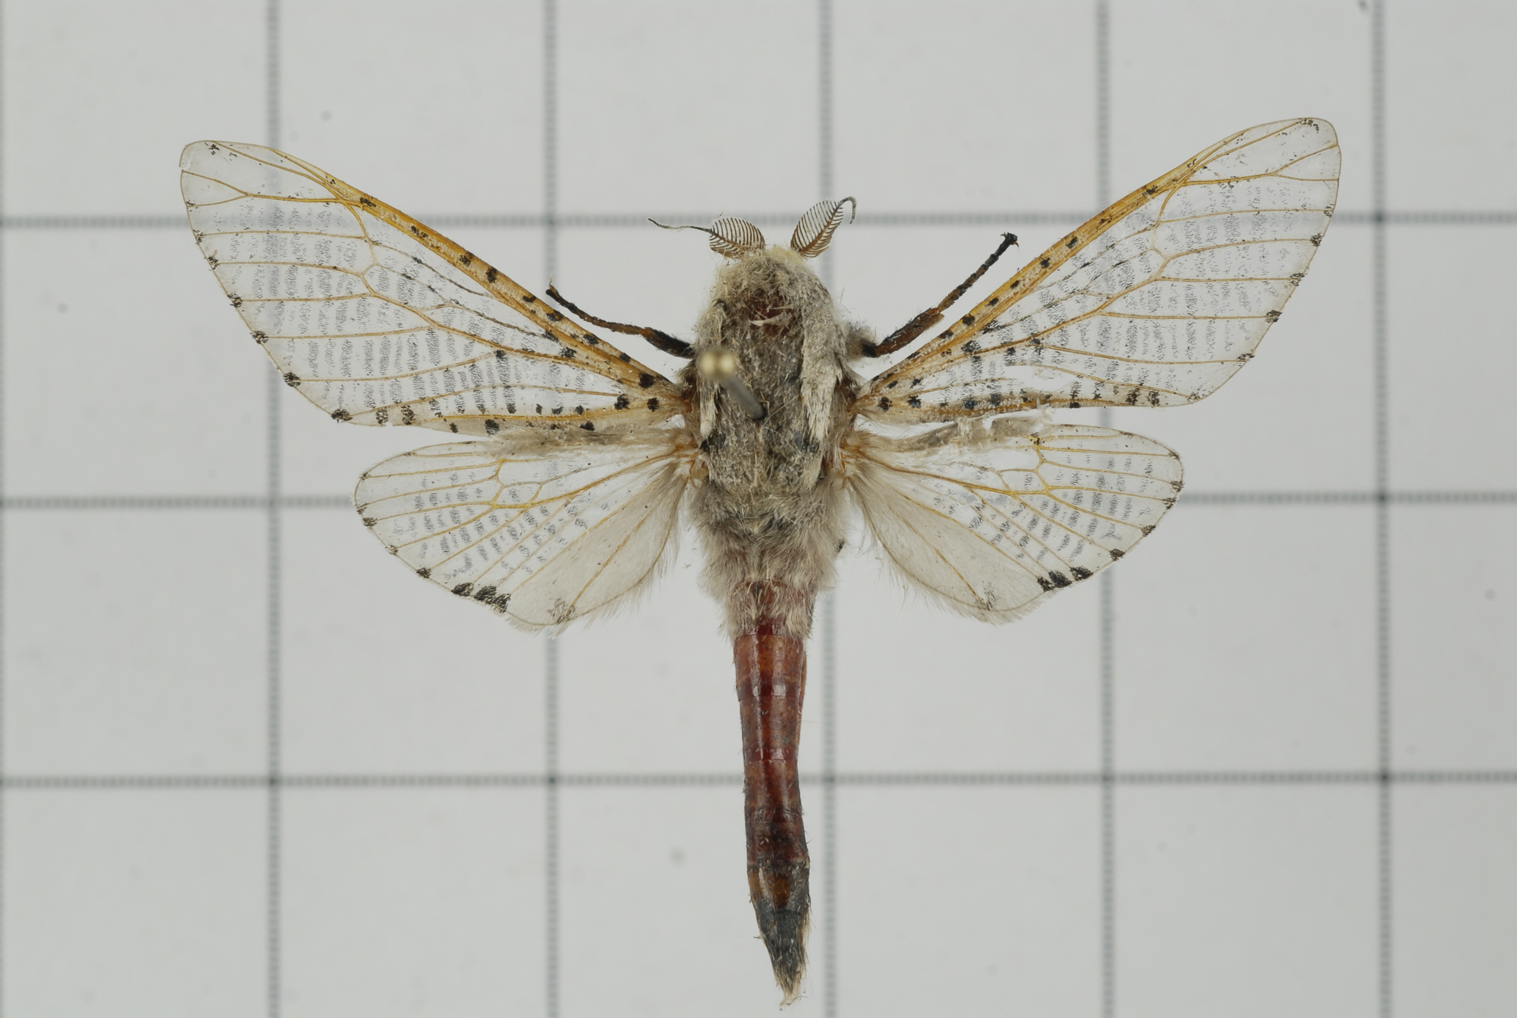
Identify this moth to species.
Polyphagozerra coffeae
